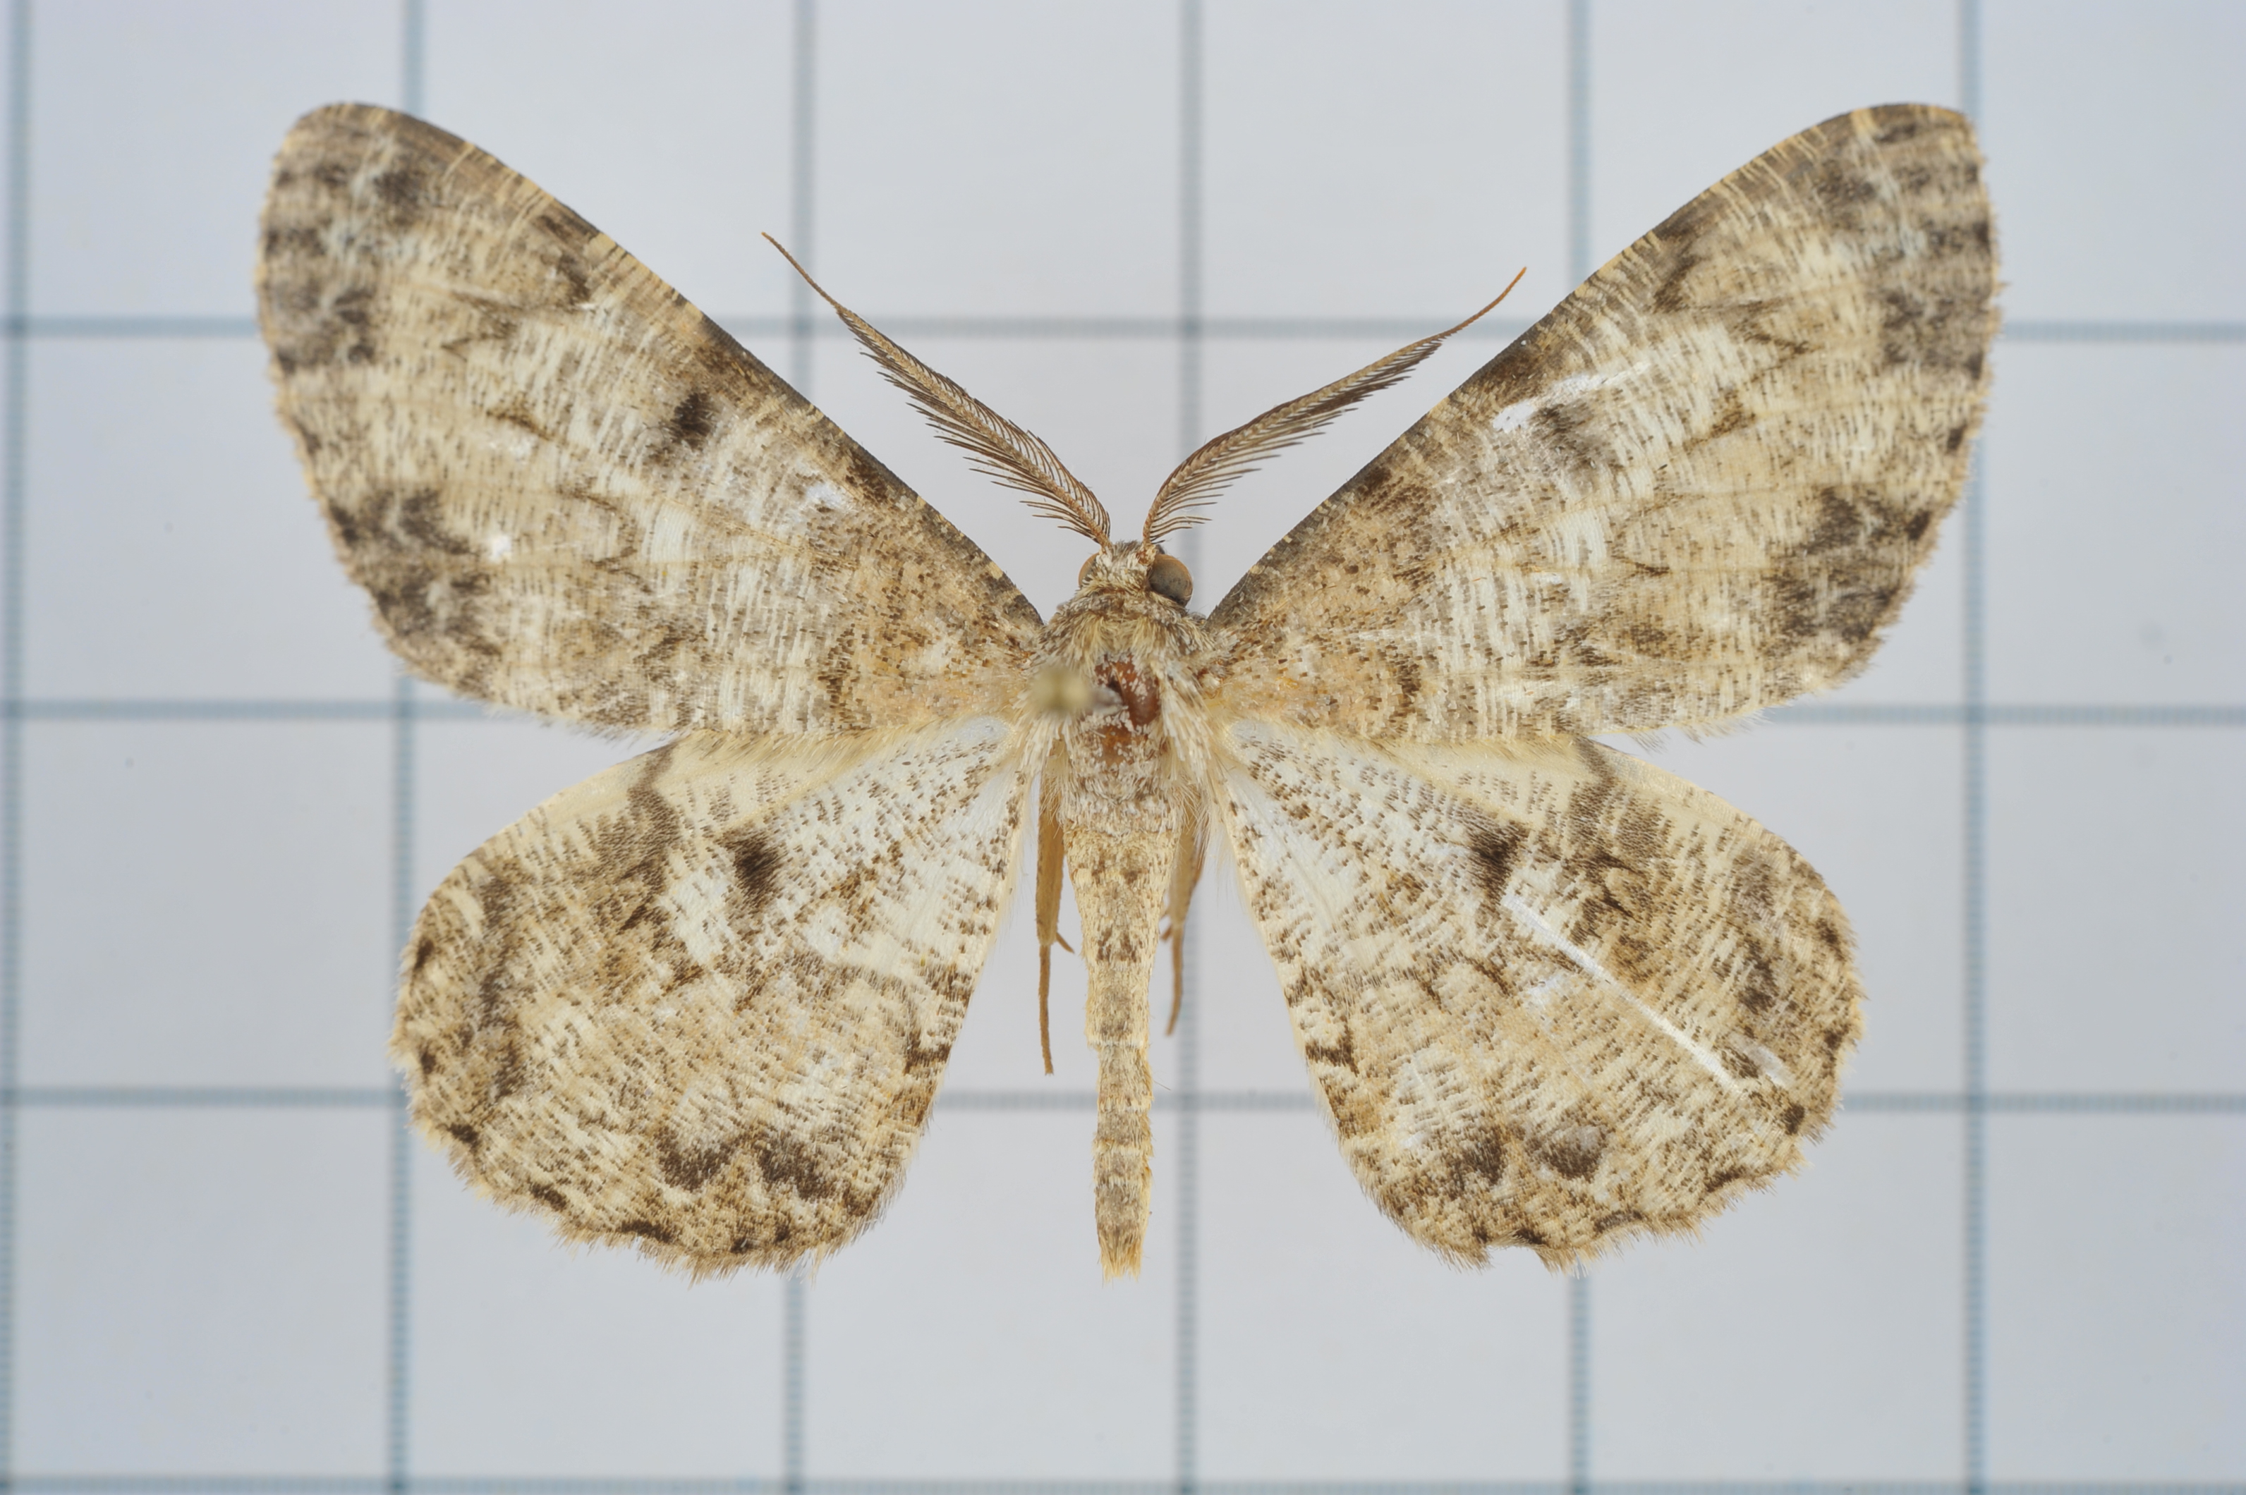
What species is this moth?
Hypomecis percnioides
